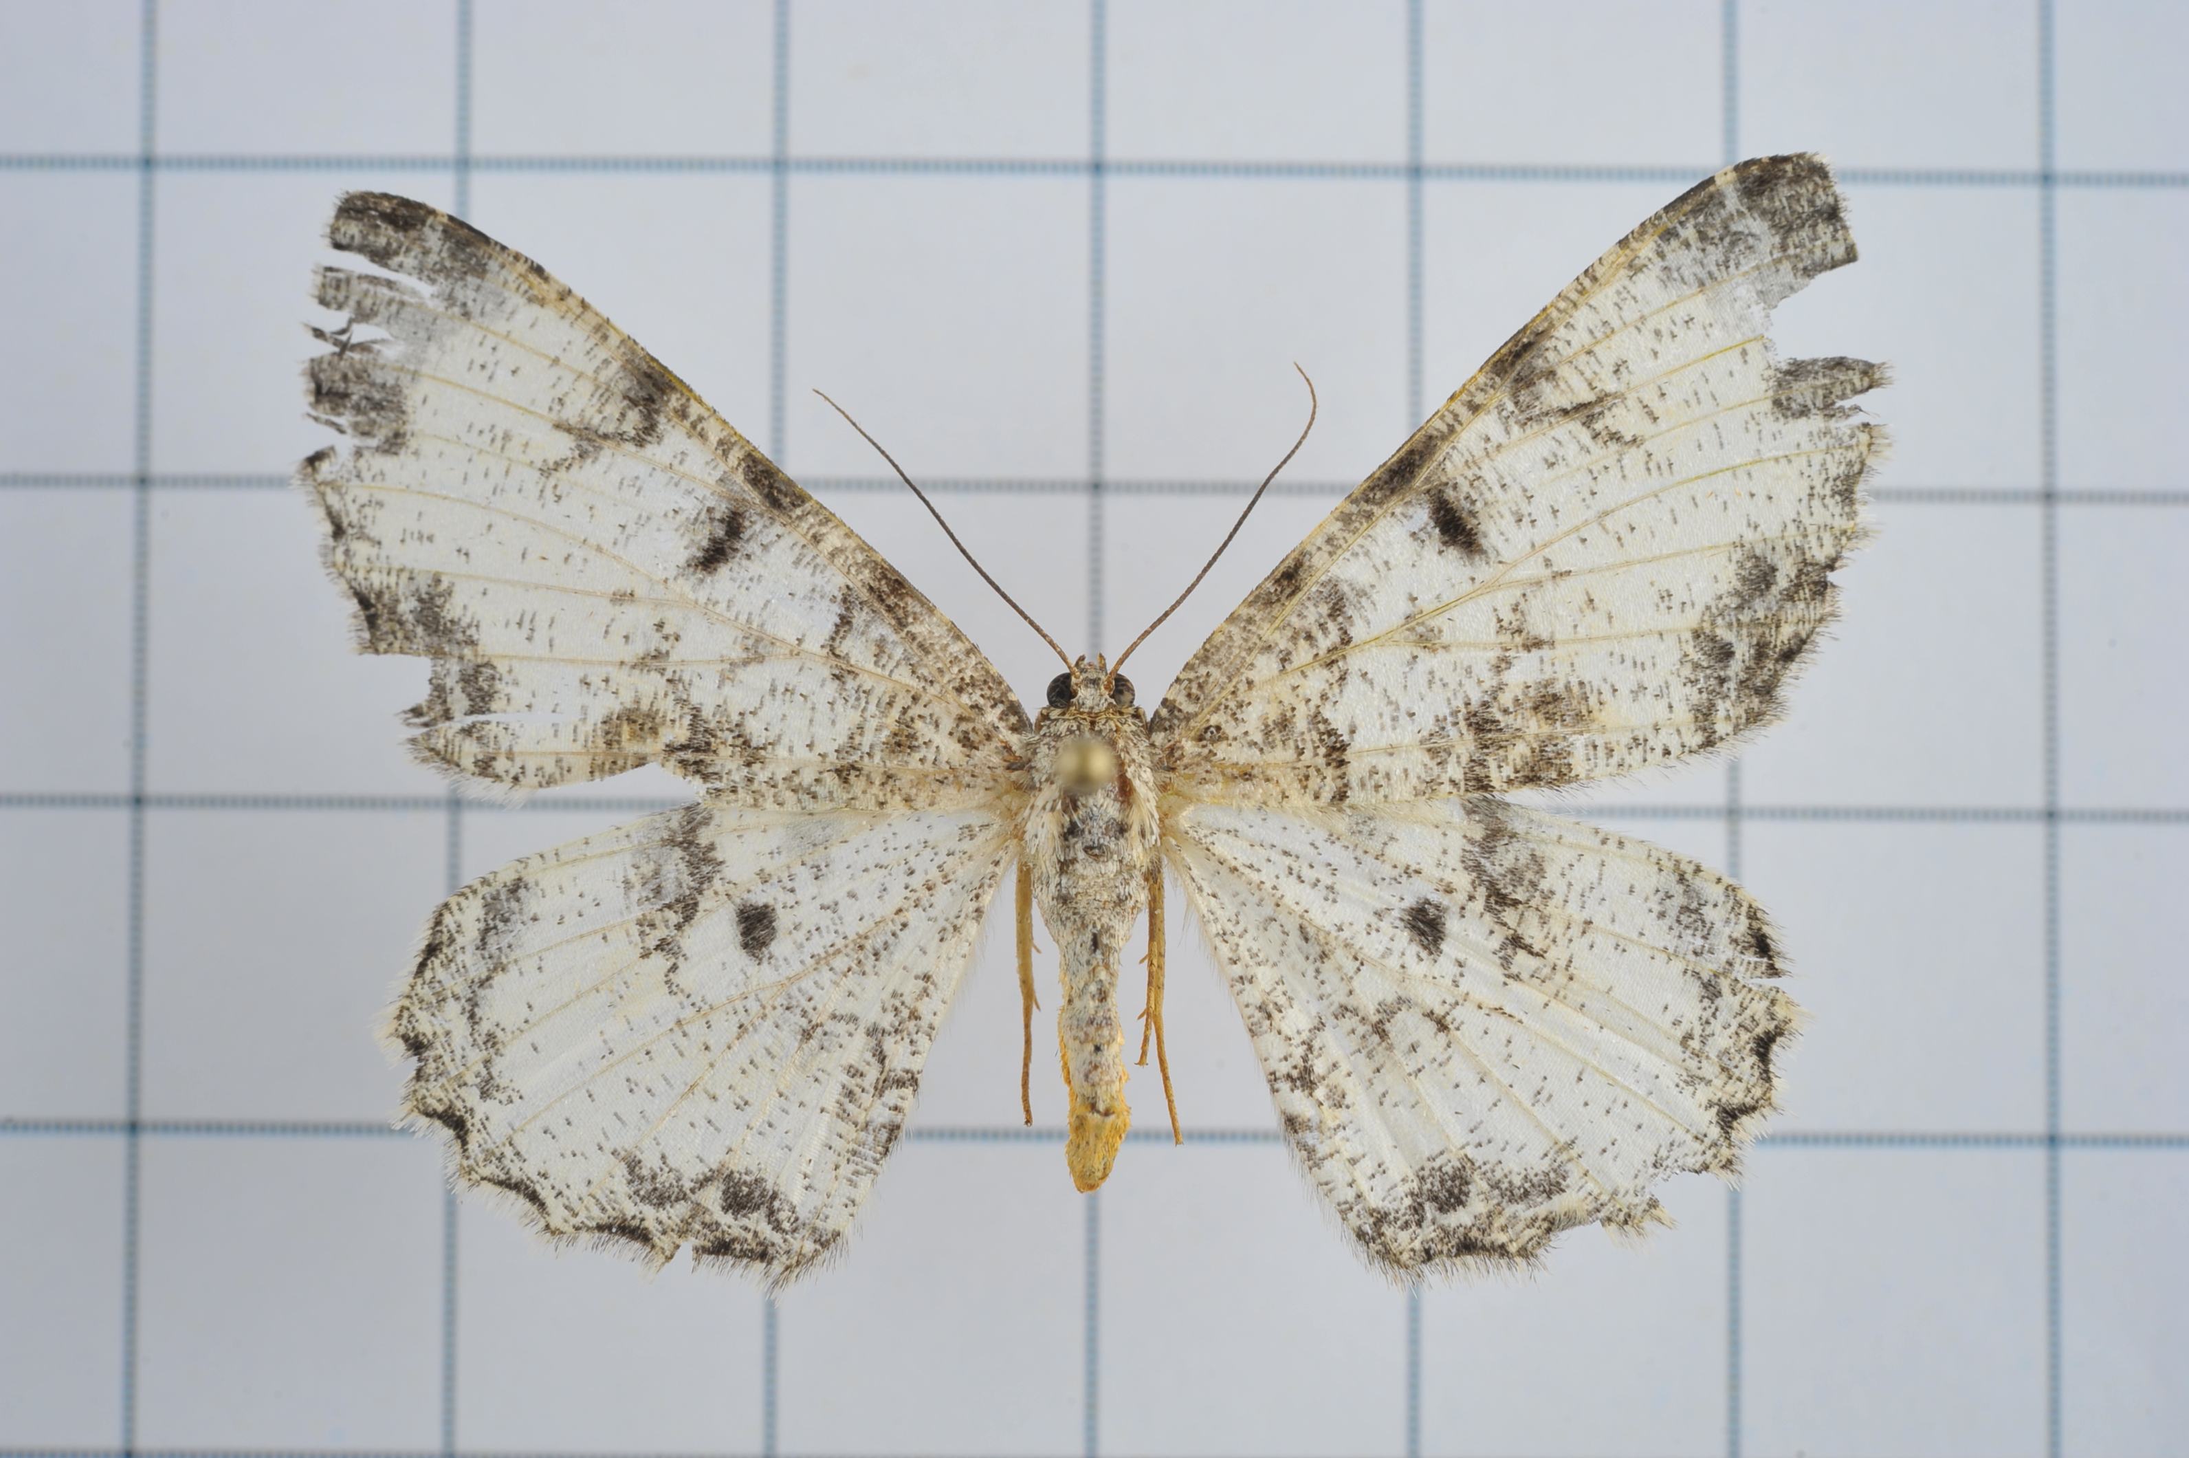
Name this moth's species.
Hypomecis percnioides
